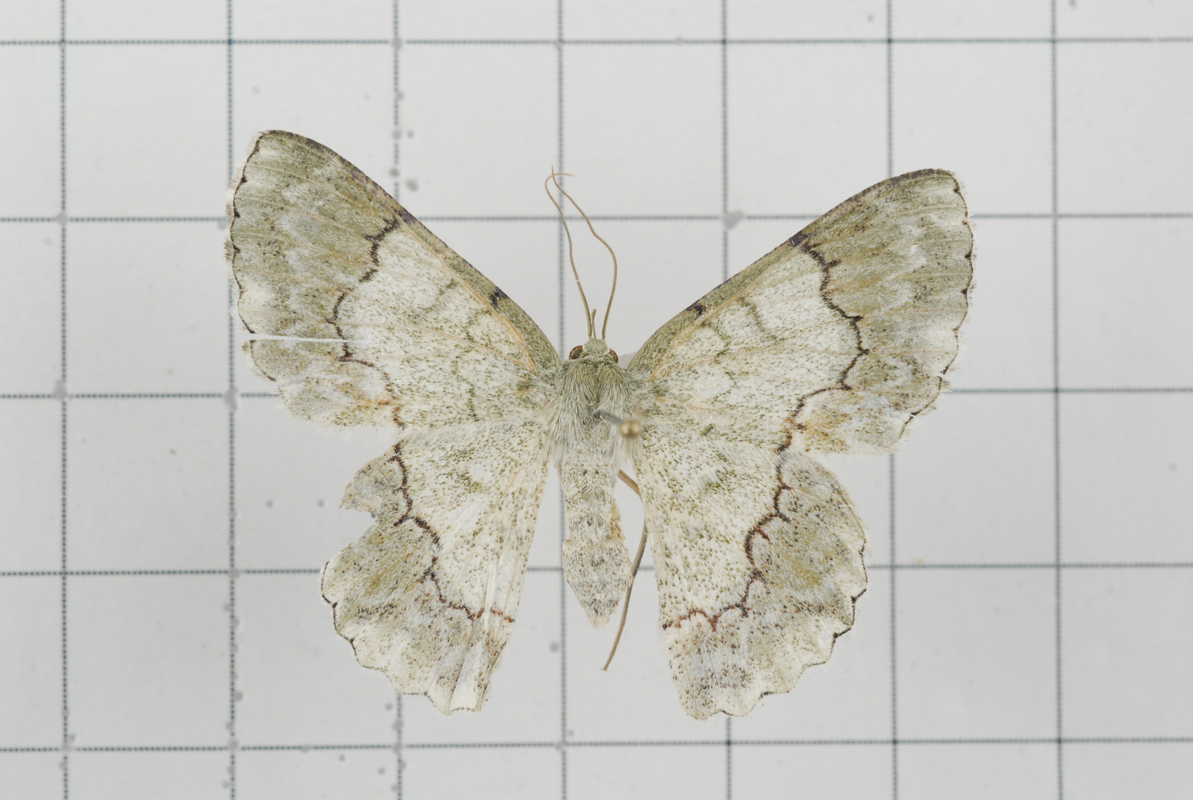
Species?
Pingasa ruginaria pacifica
